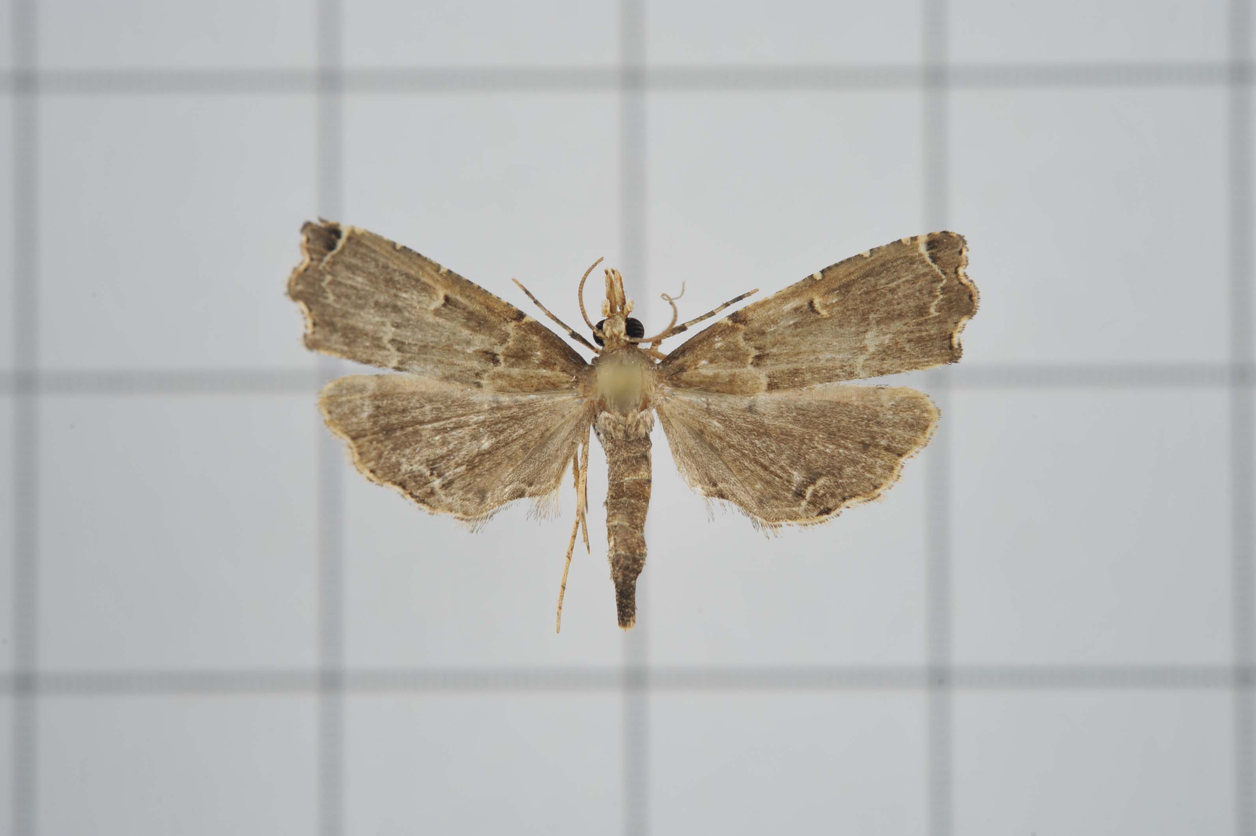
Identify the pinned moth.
Diplopseustis perieresalis
